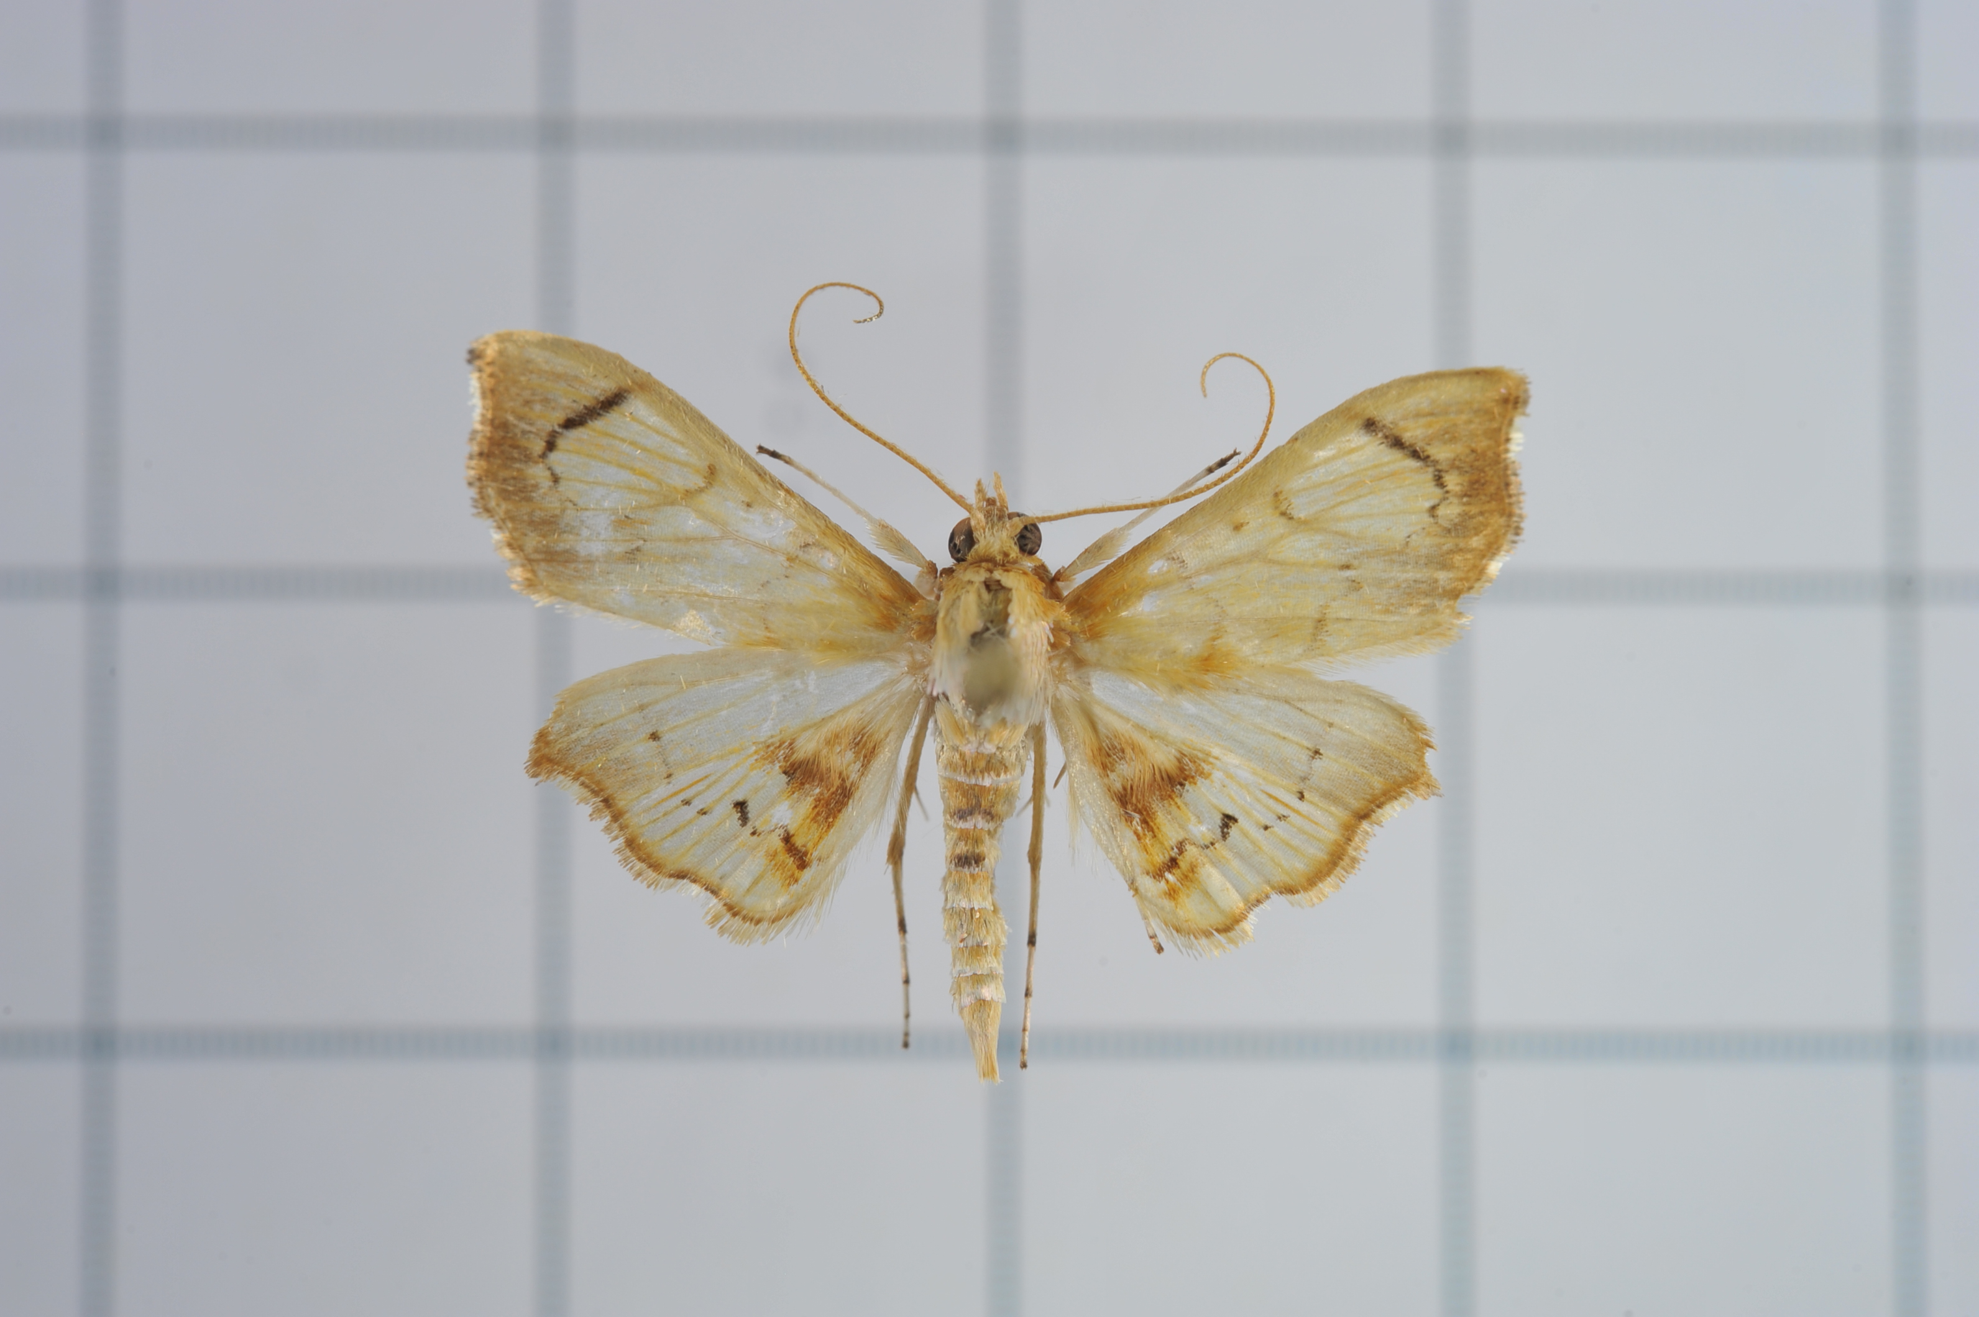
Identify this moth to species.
Discothyris ferruginata
